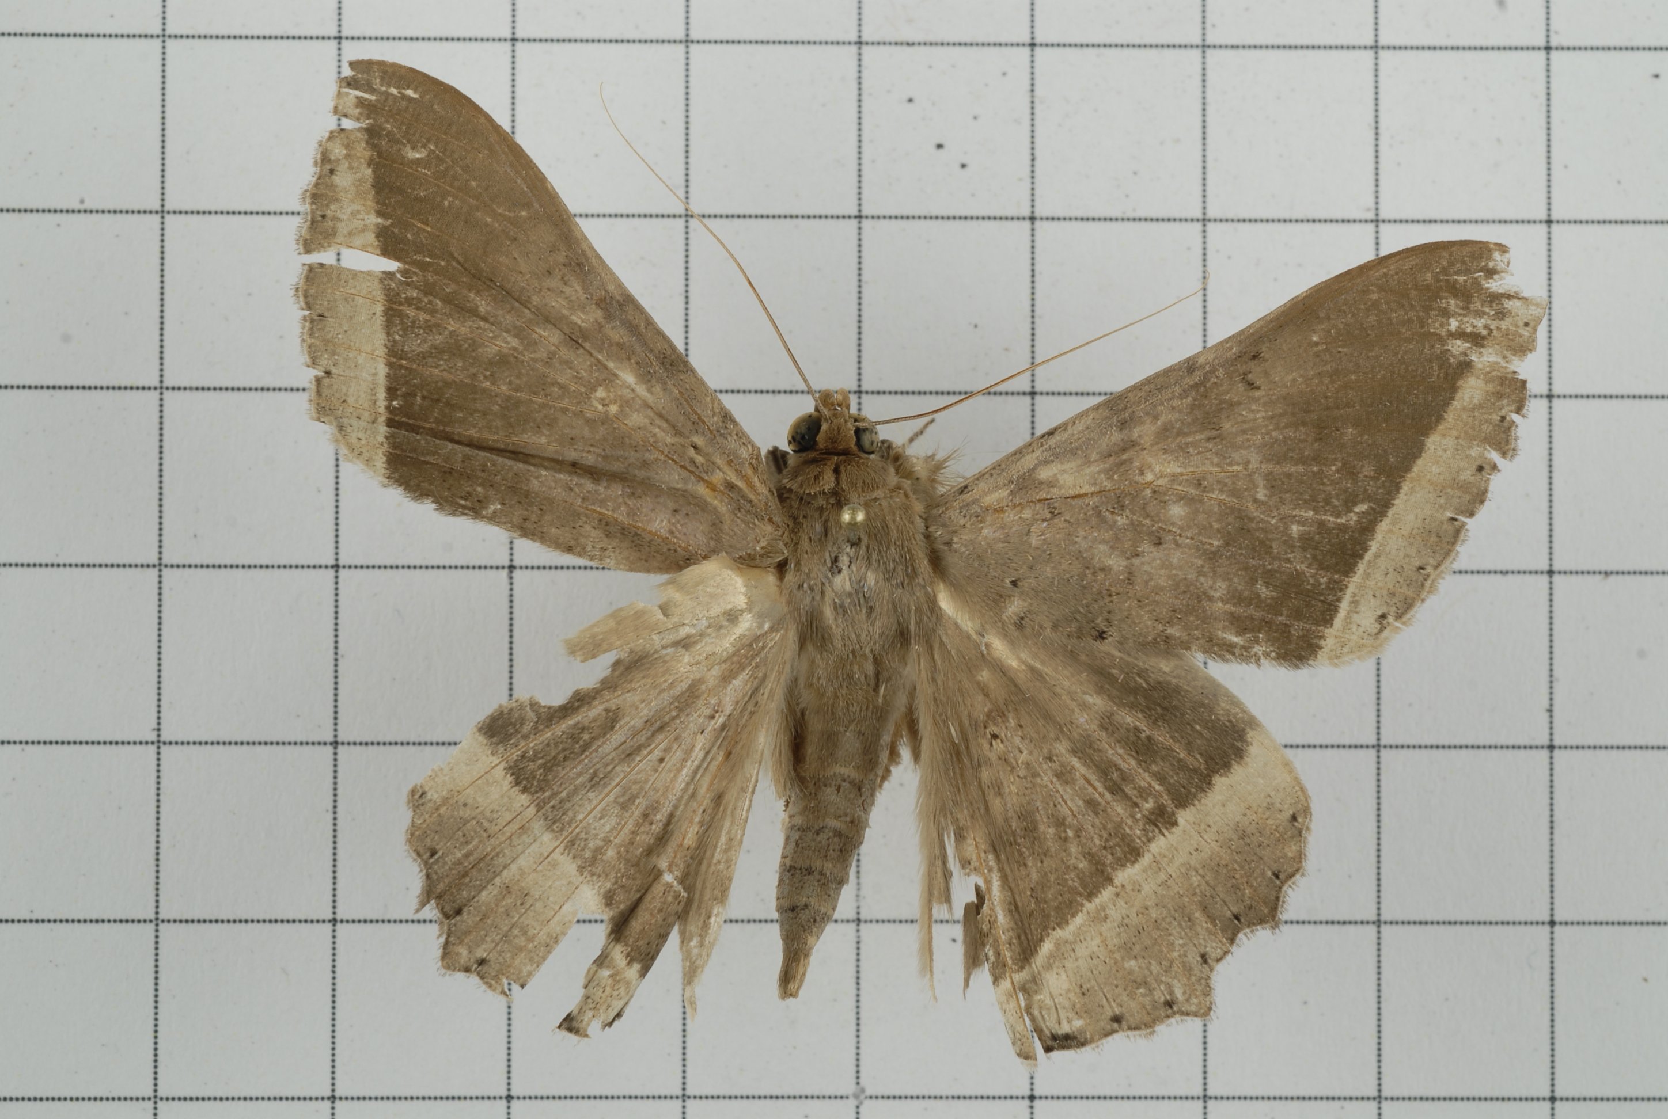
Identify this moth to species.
Hulodes caranea
